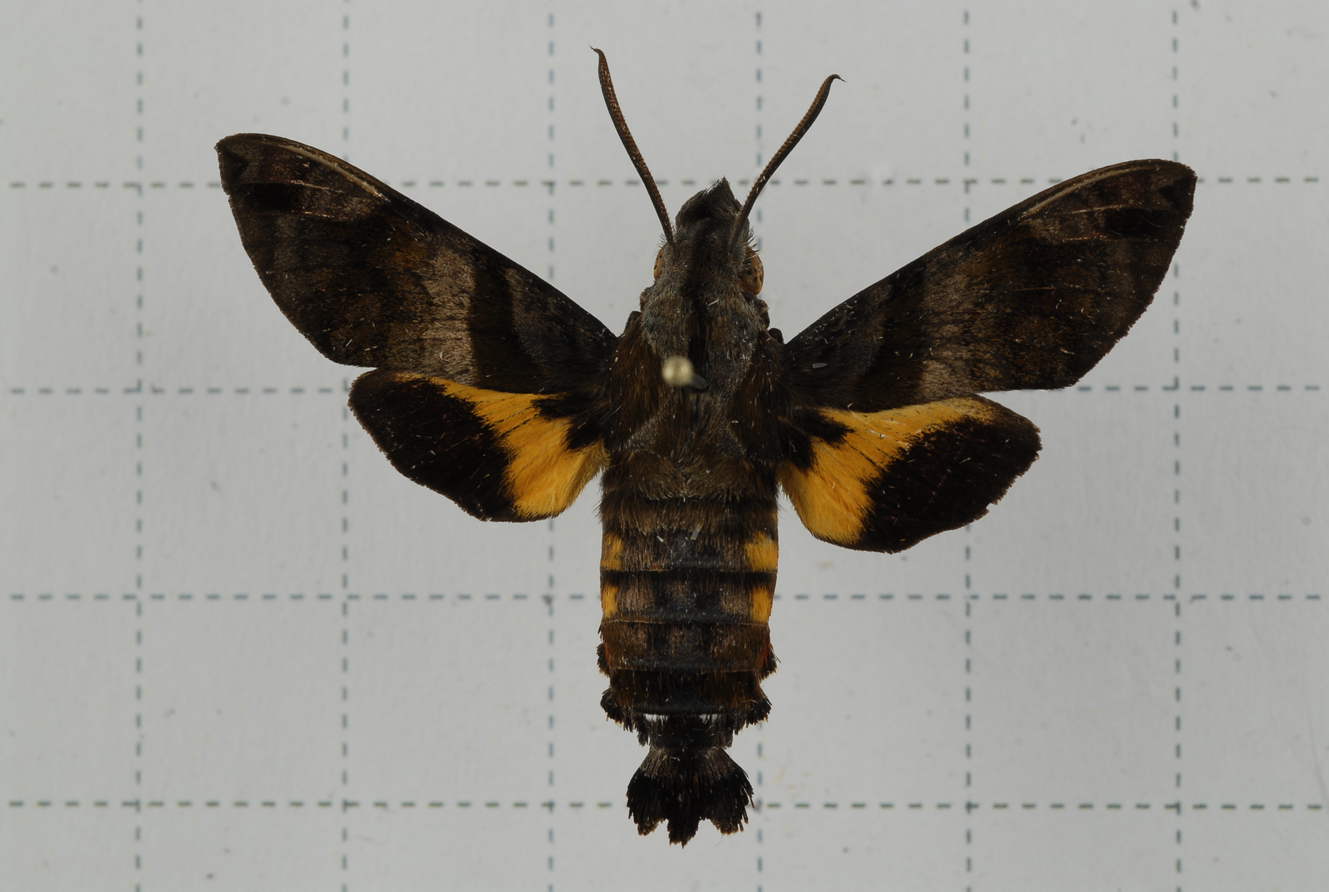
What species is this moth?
Macroglossum pyrrhosticta
